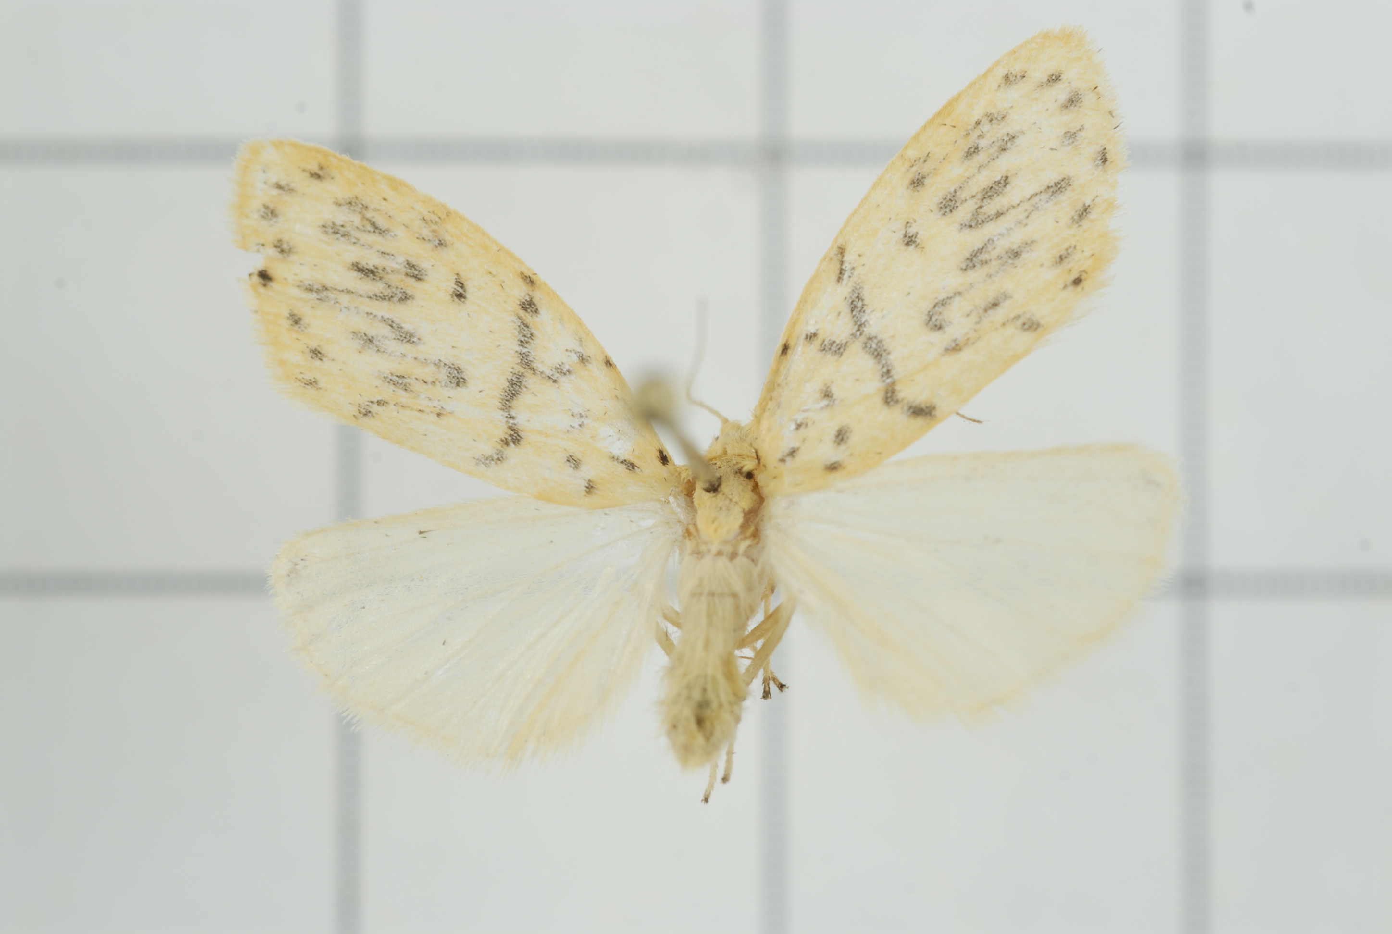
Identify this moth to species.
Huangilene alikangiae alikangiae
